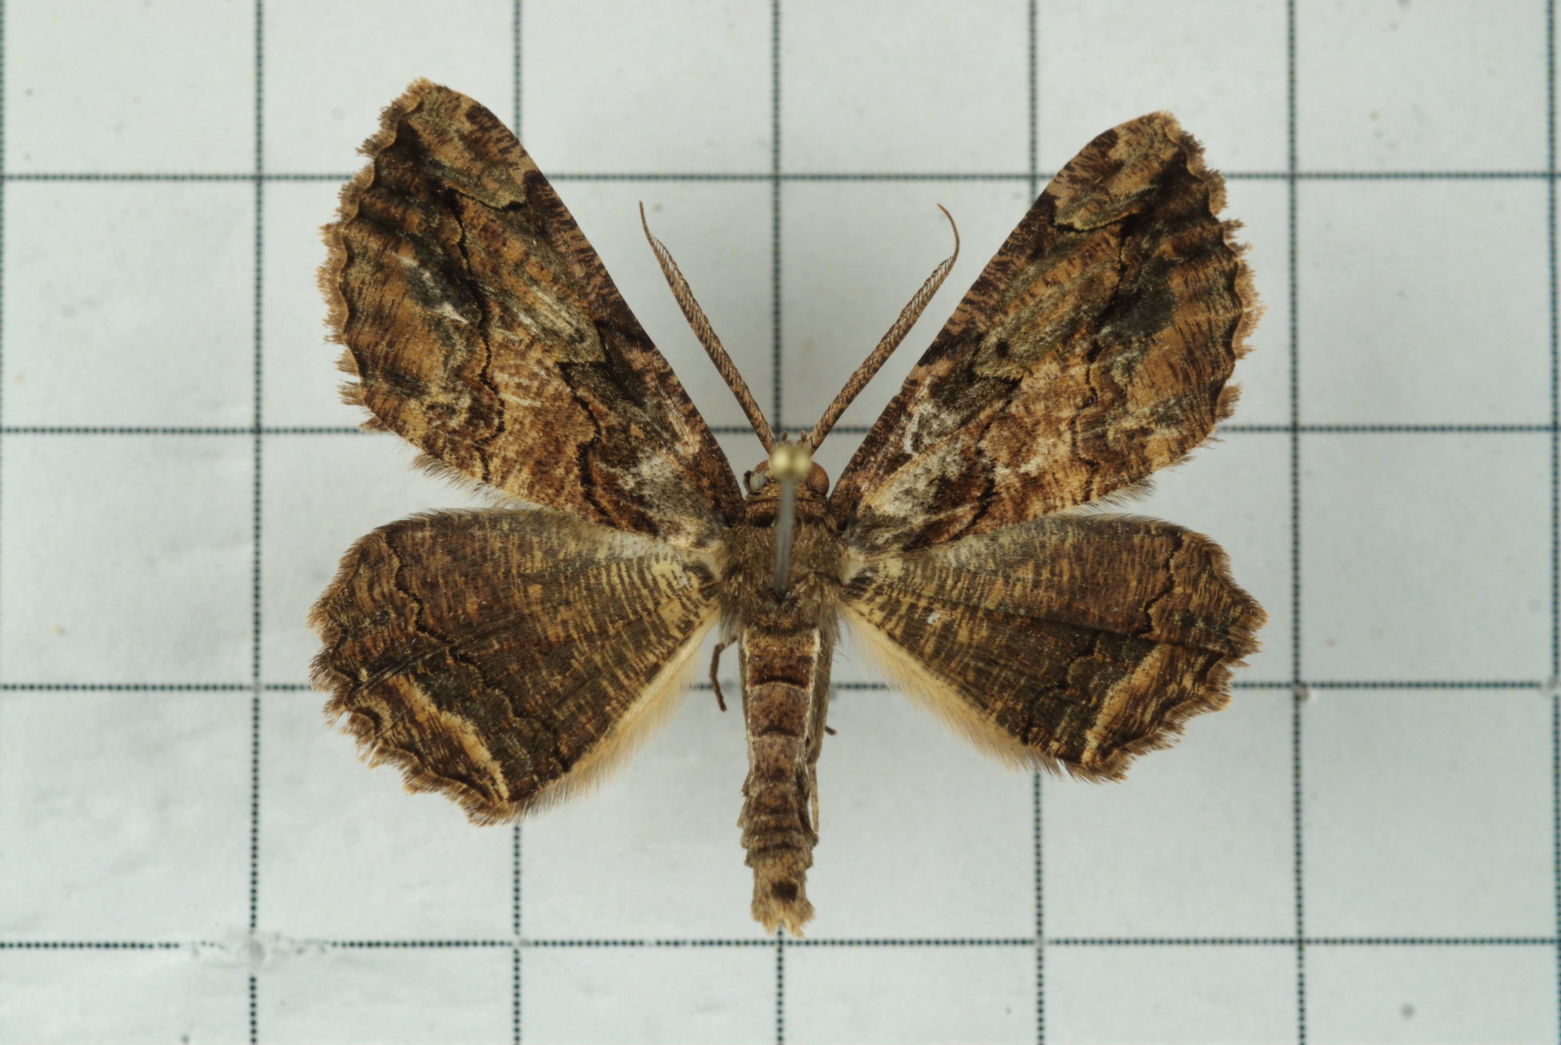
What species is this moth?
Menophra anaplagiata
